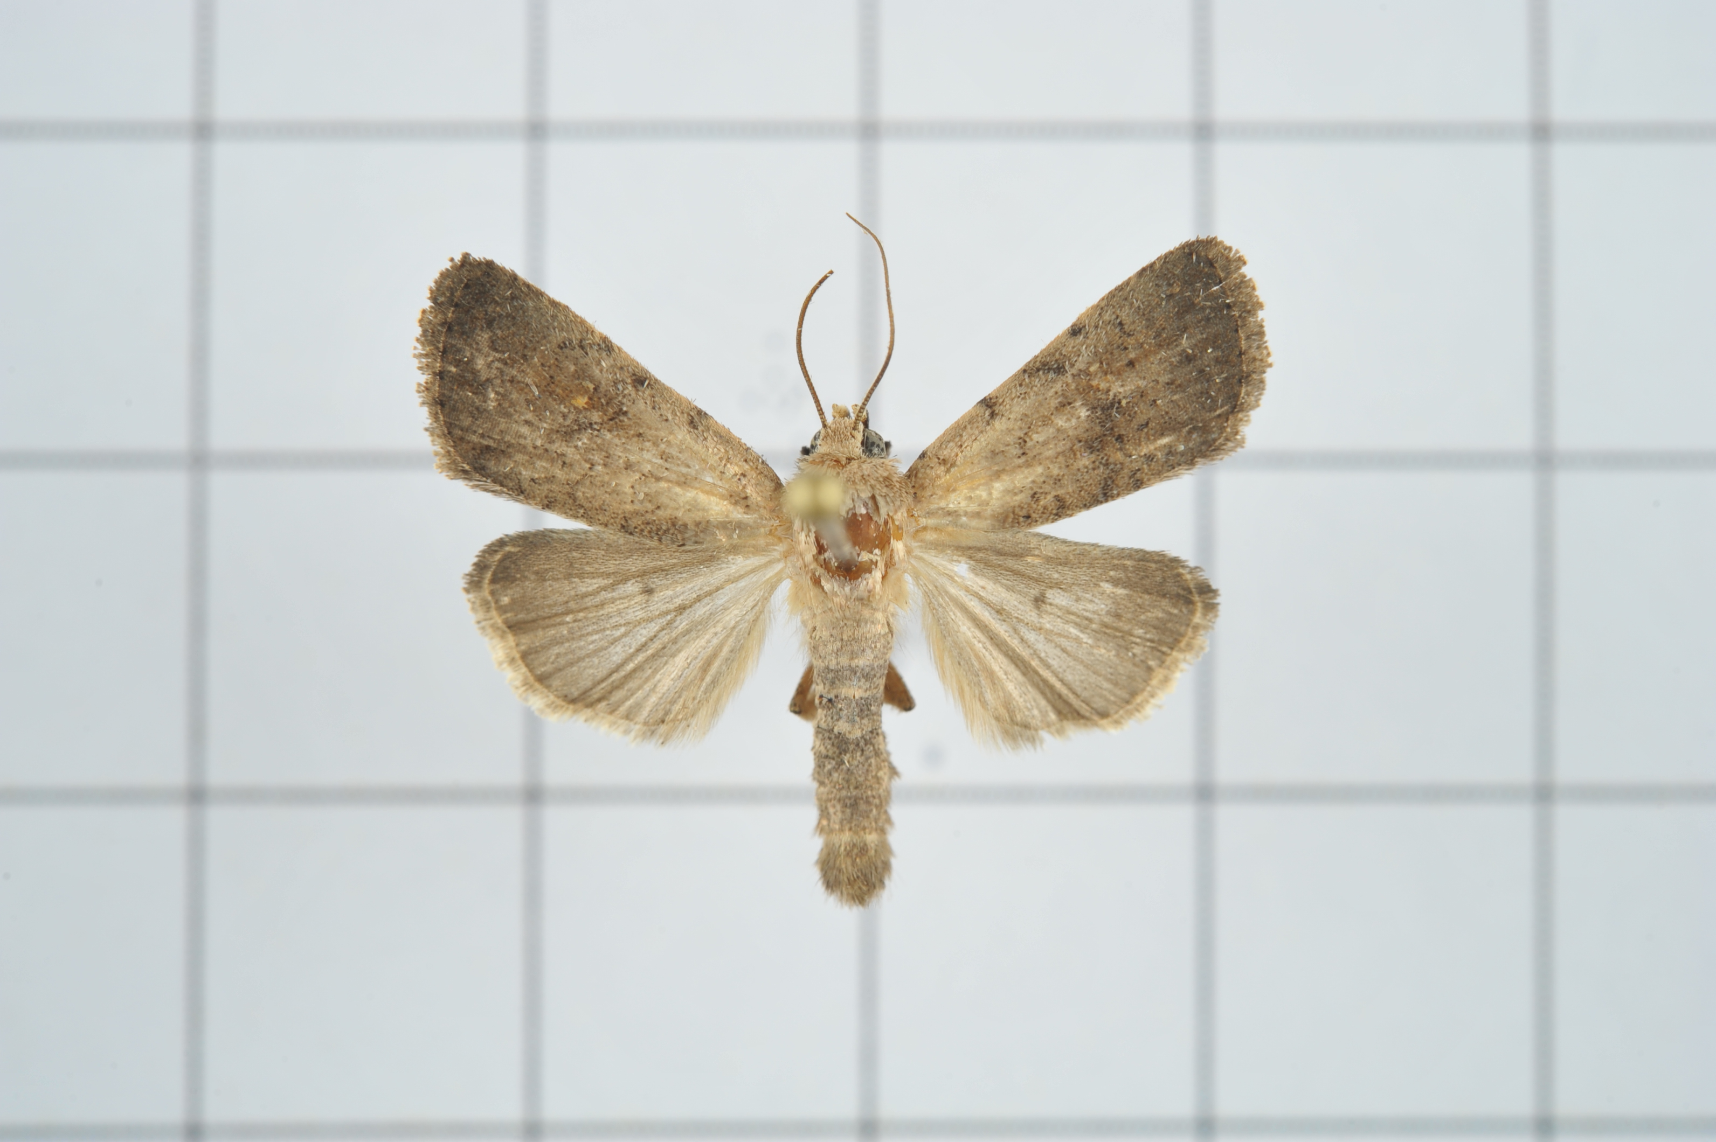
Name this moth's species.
Athetis bremusa
